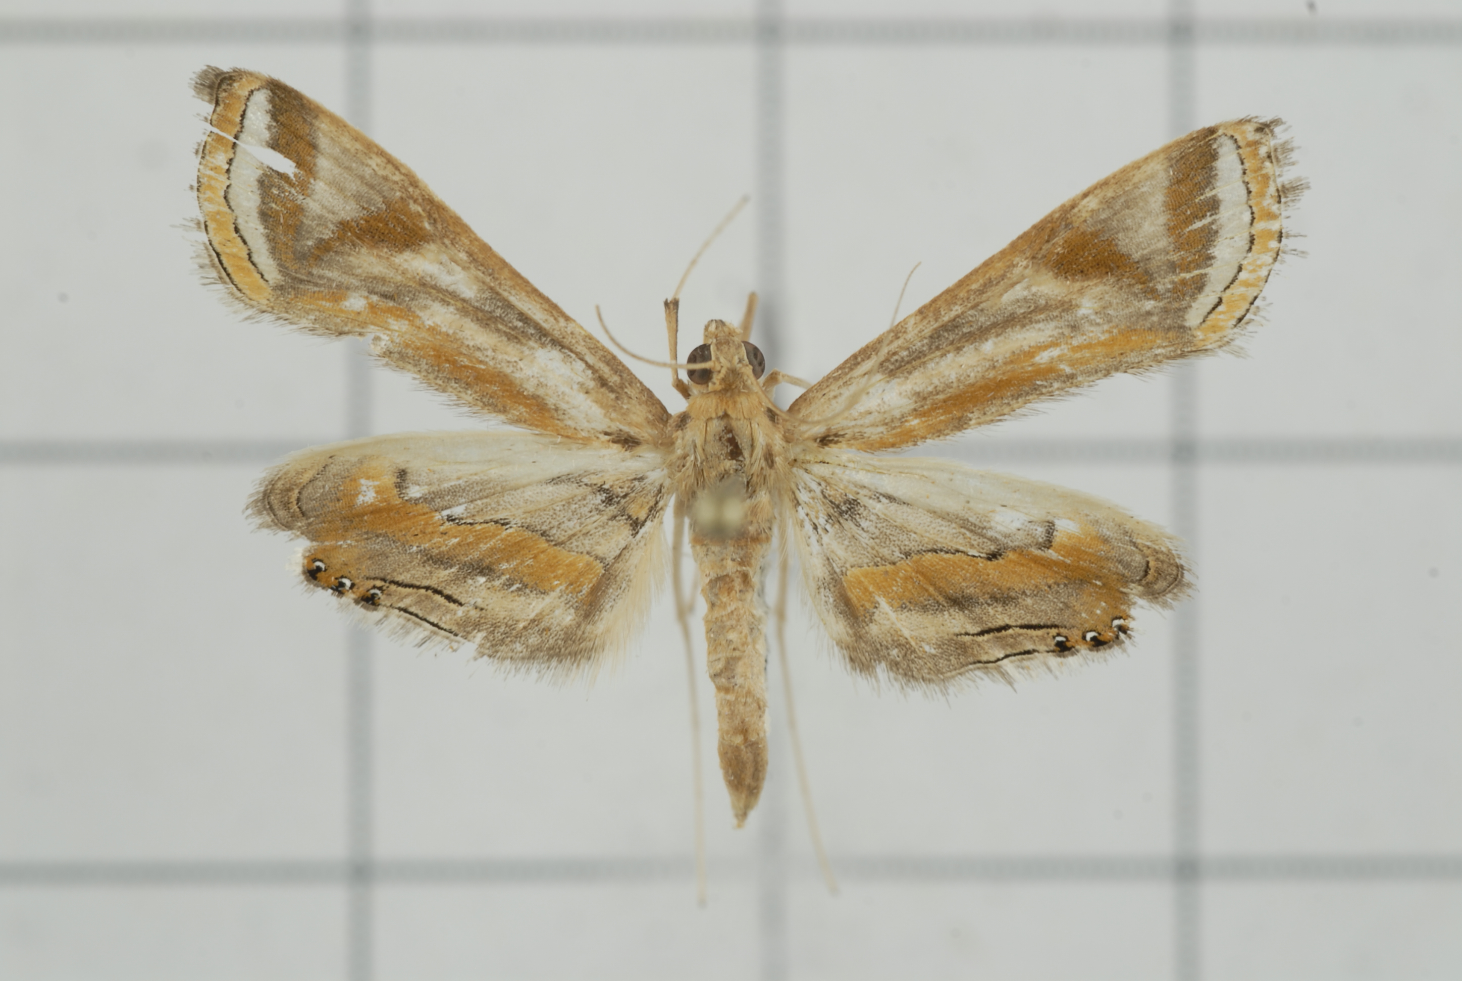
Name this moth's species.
Eoophyla gibbosalis
